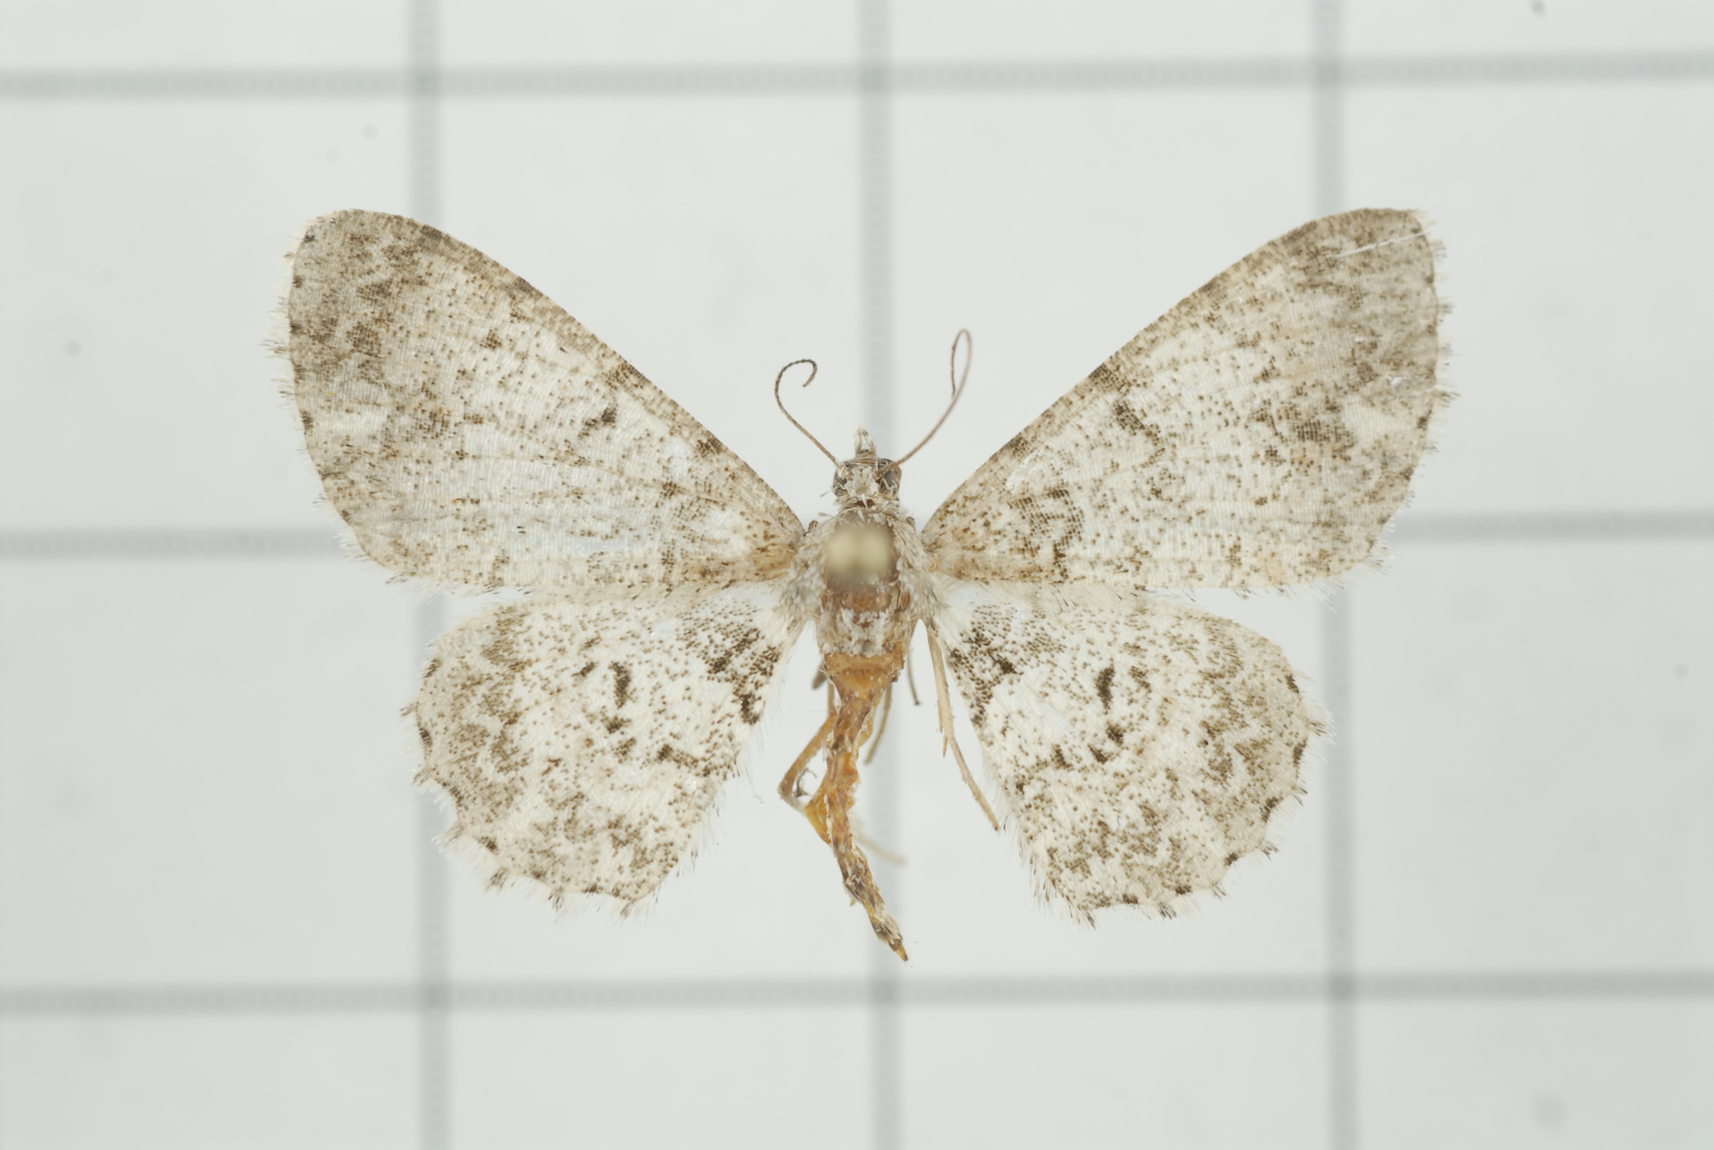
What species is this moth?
Myrioblephara simplaria simplaria
